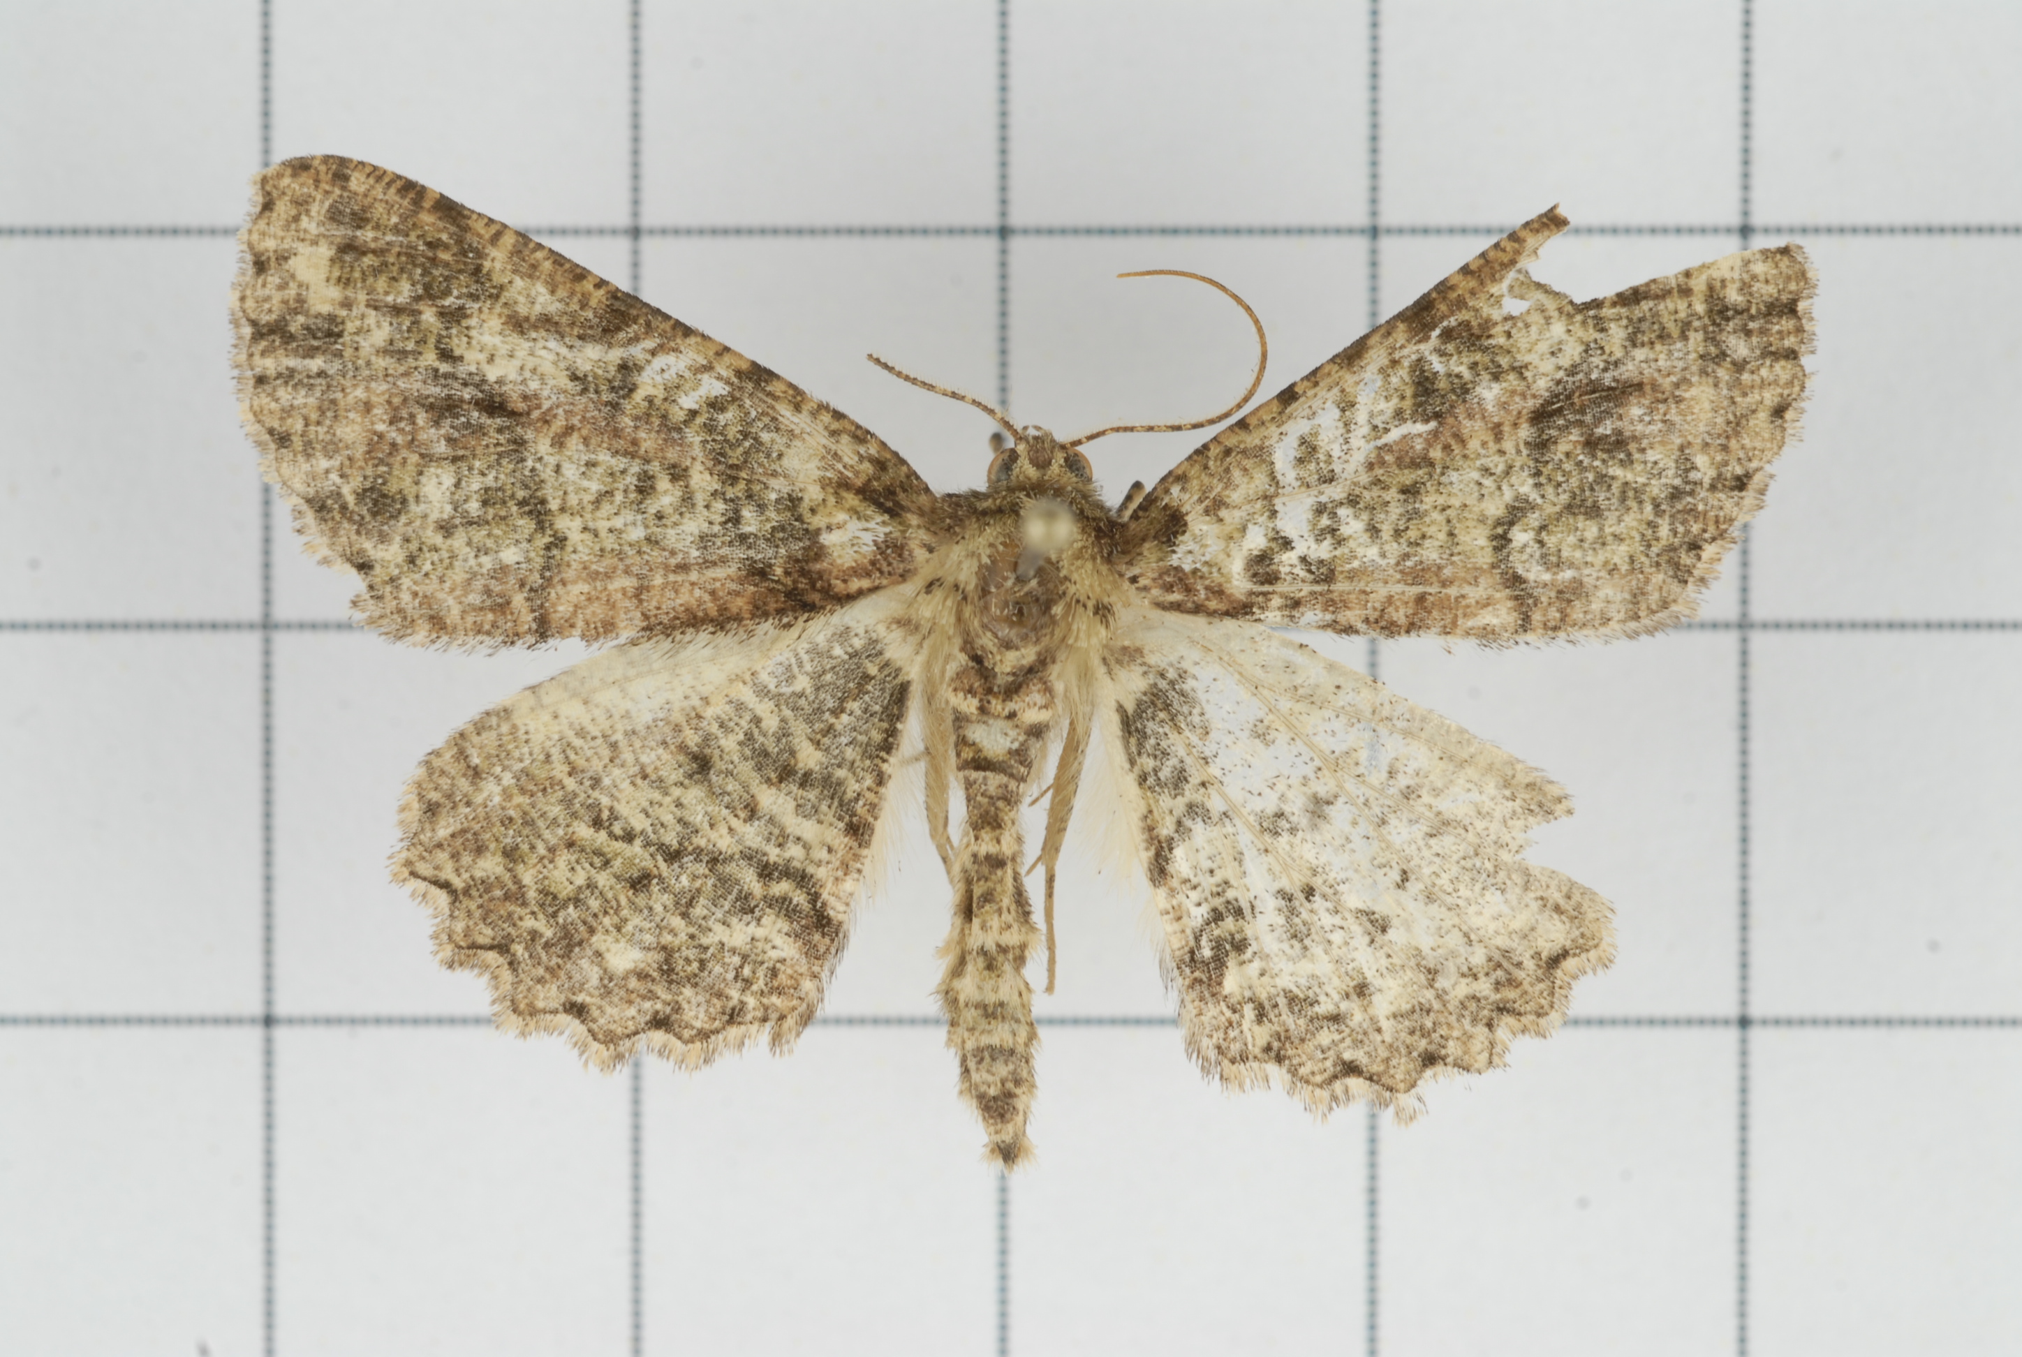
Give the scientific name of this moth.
Paradarisa comparataria rantaizanensis
